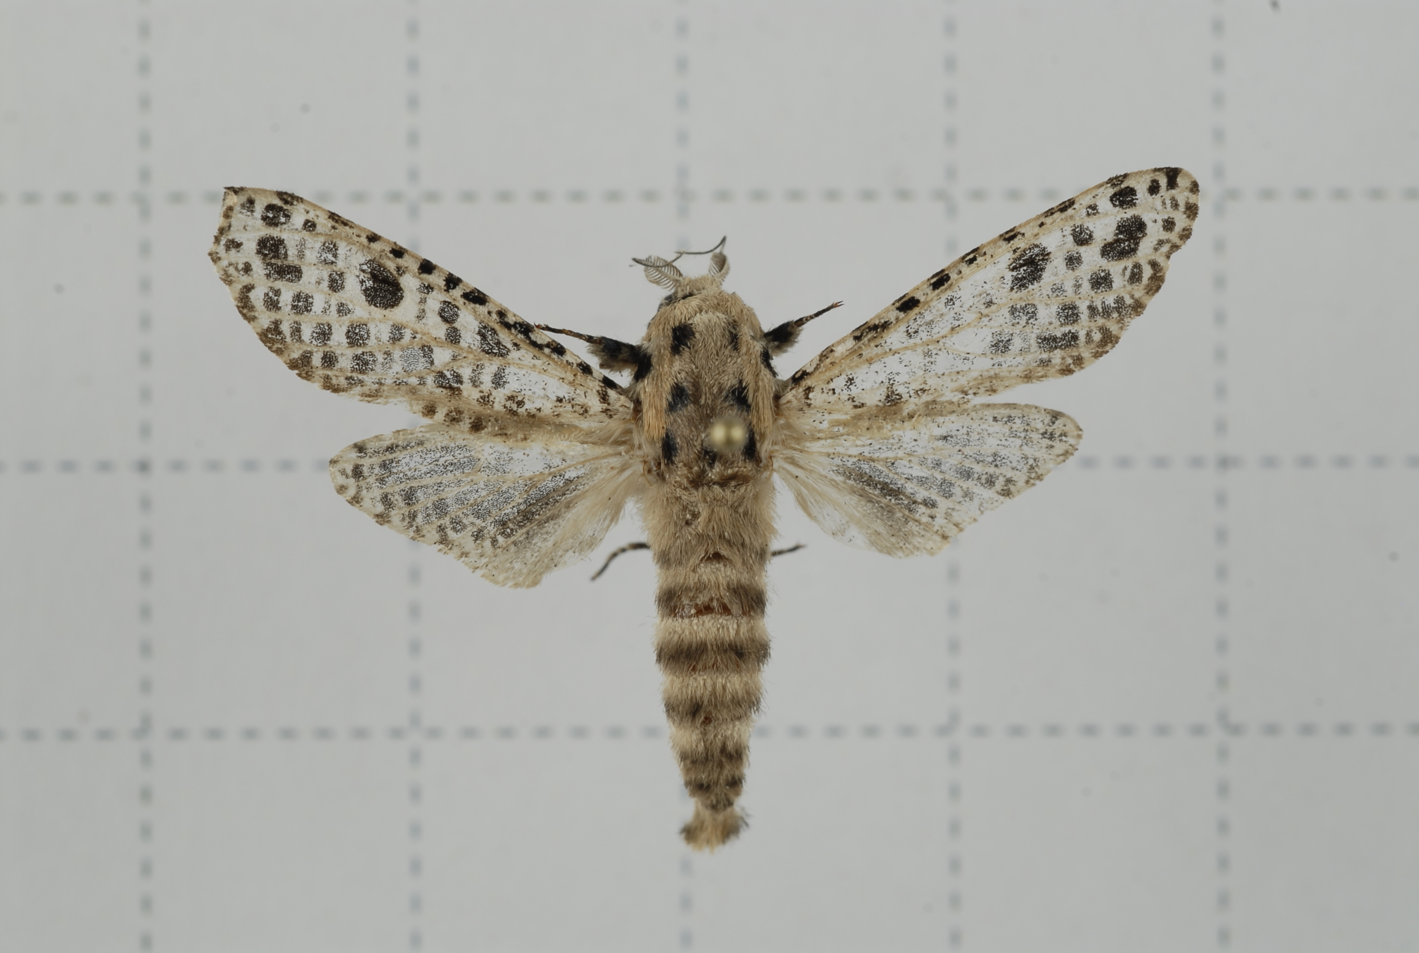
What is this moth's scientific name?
Rapdalus pardicolor
